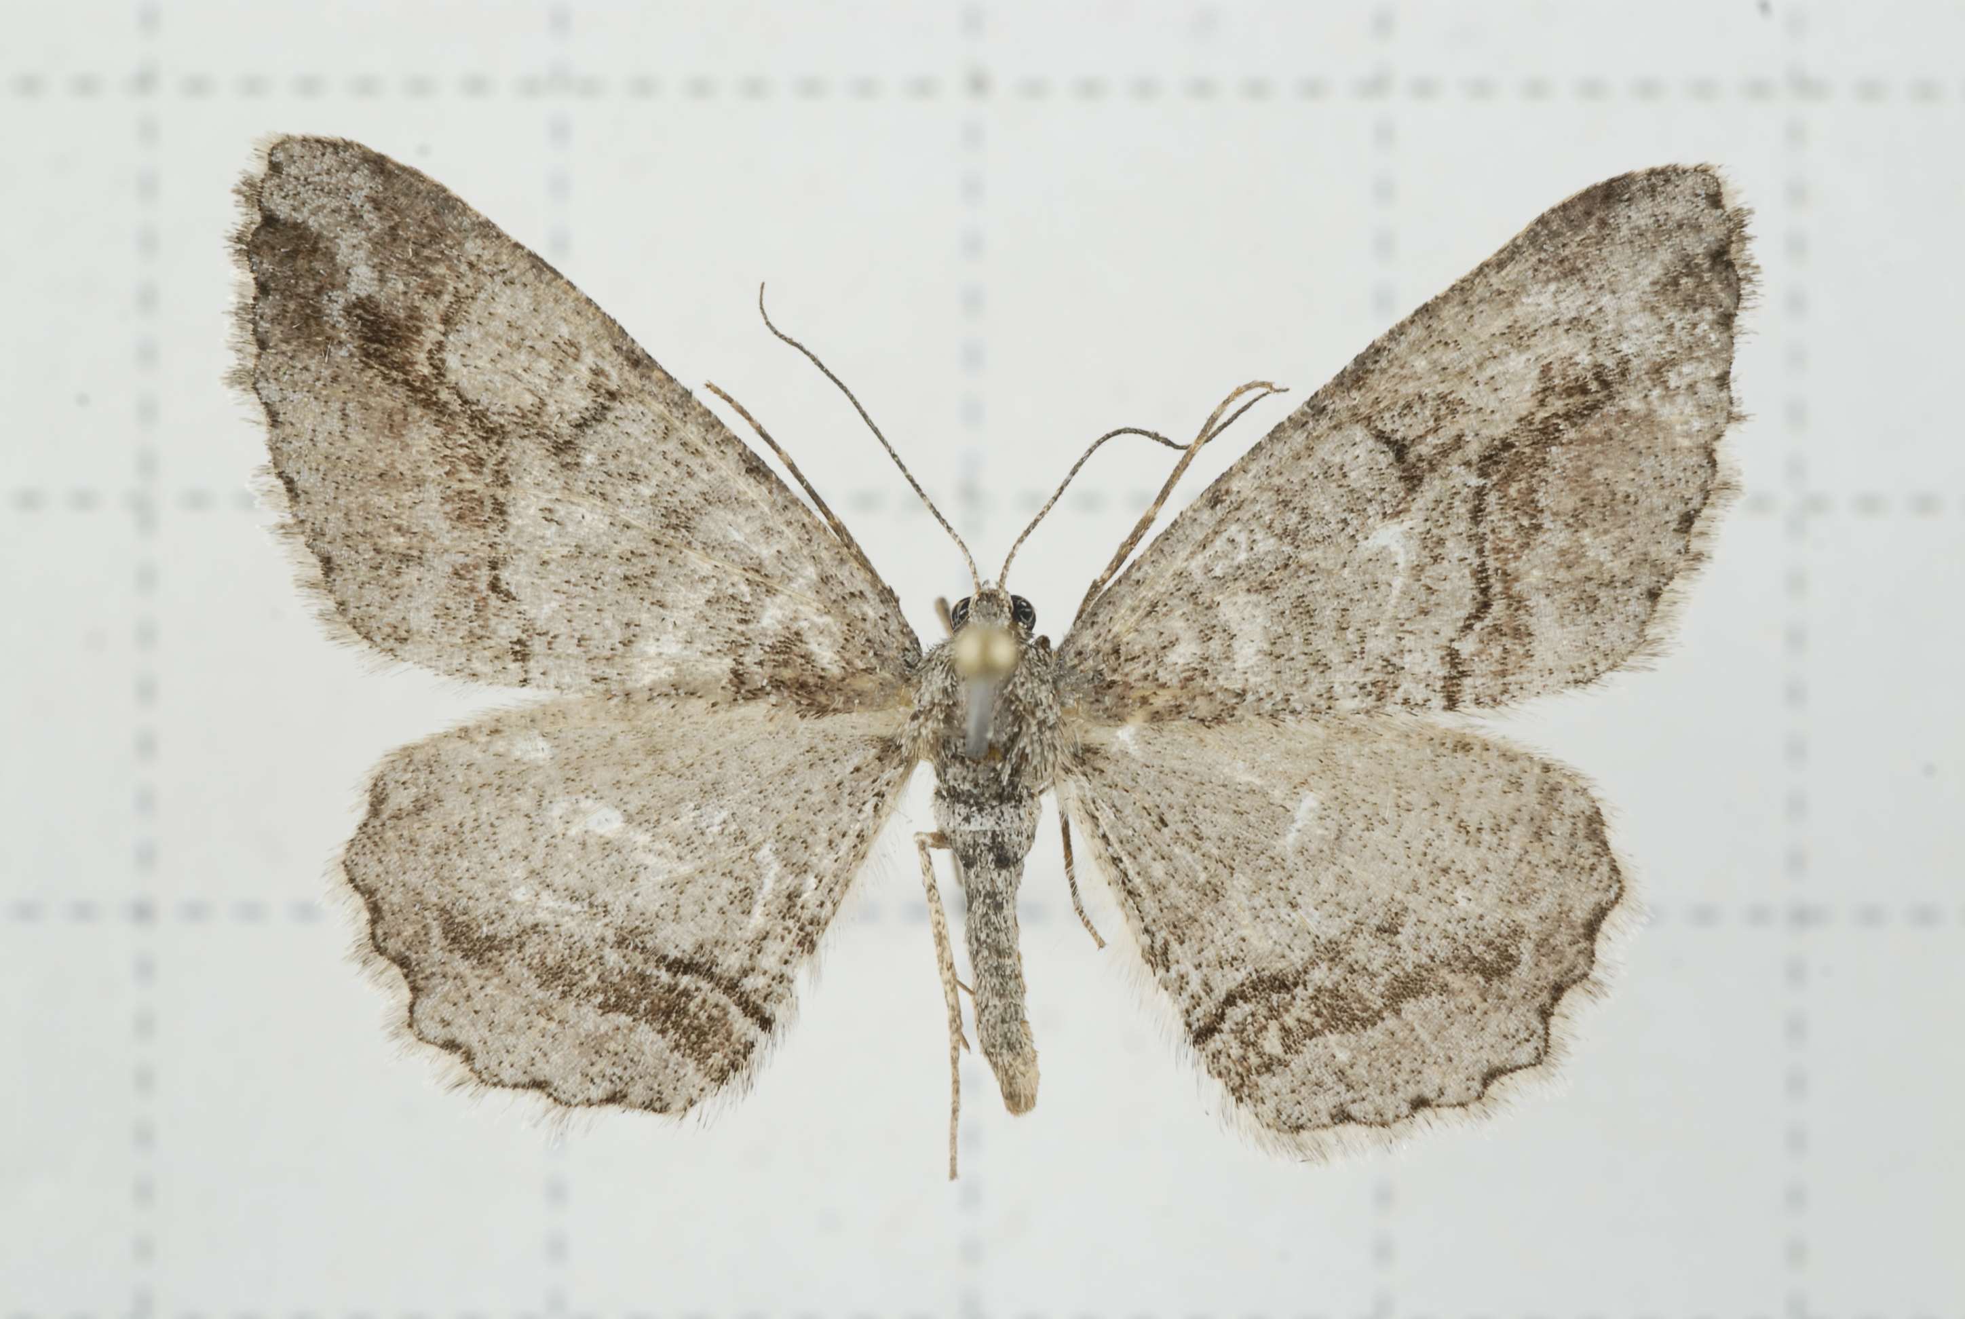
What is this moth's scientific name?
Rikiosatoa fucataria
